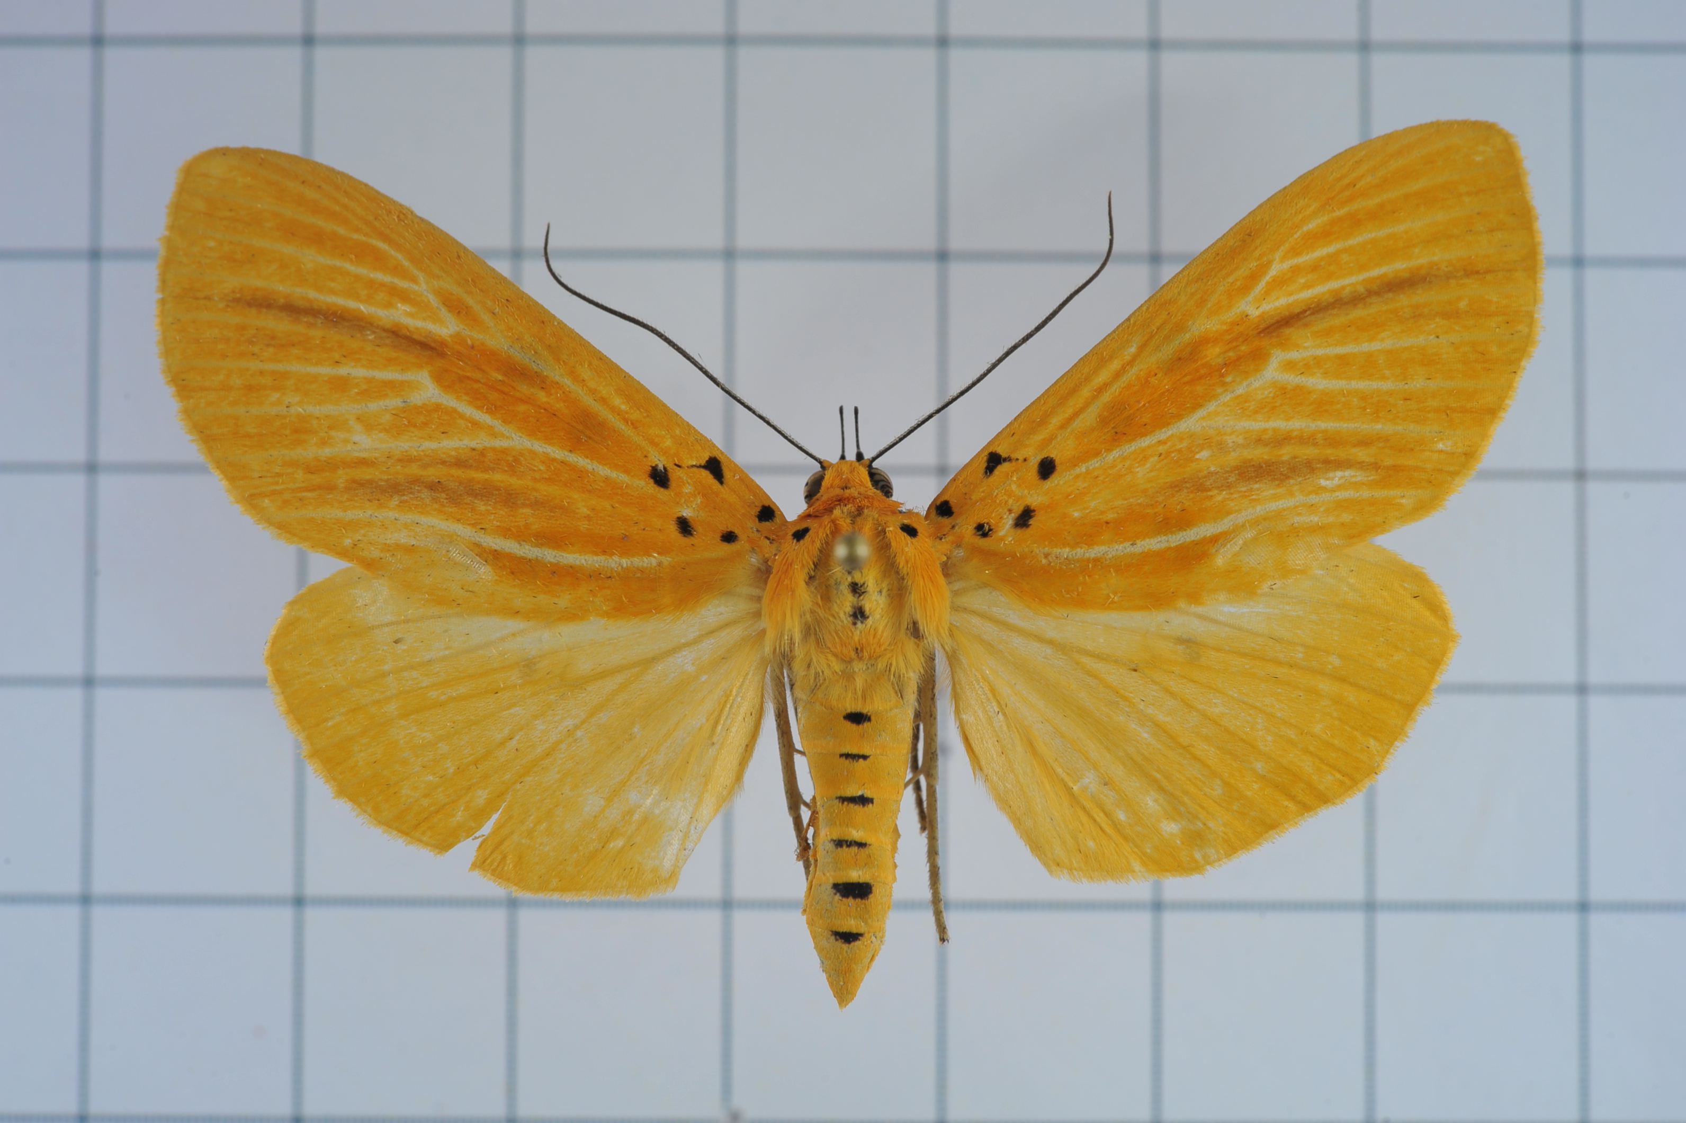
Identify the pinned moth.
Asota egens confinis
